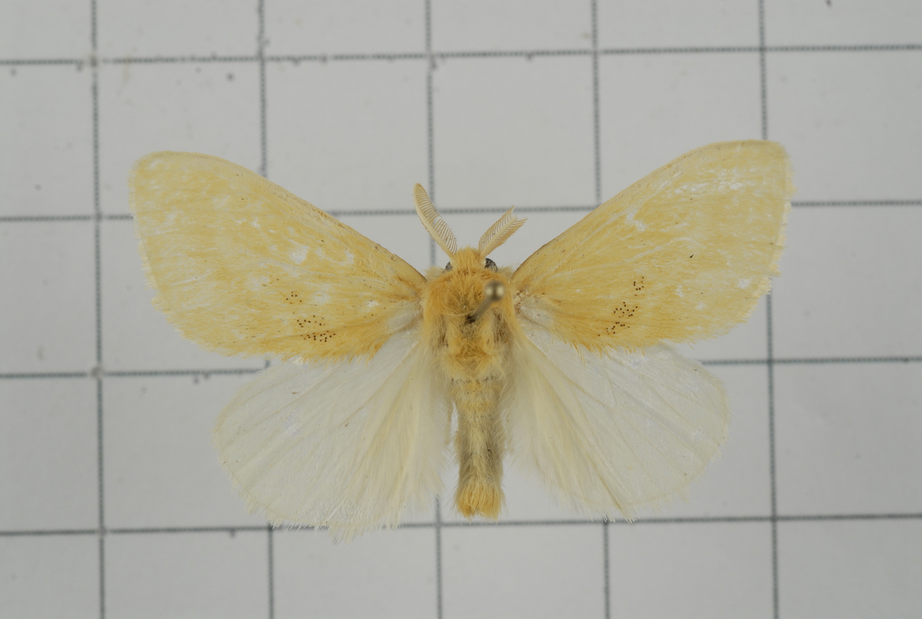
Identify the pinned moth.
Euproctis sparsa
